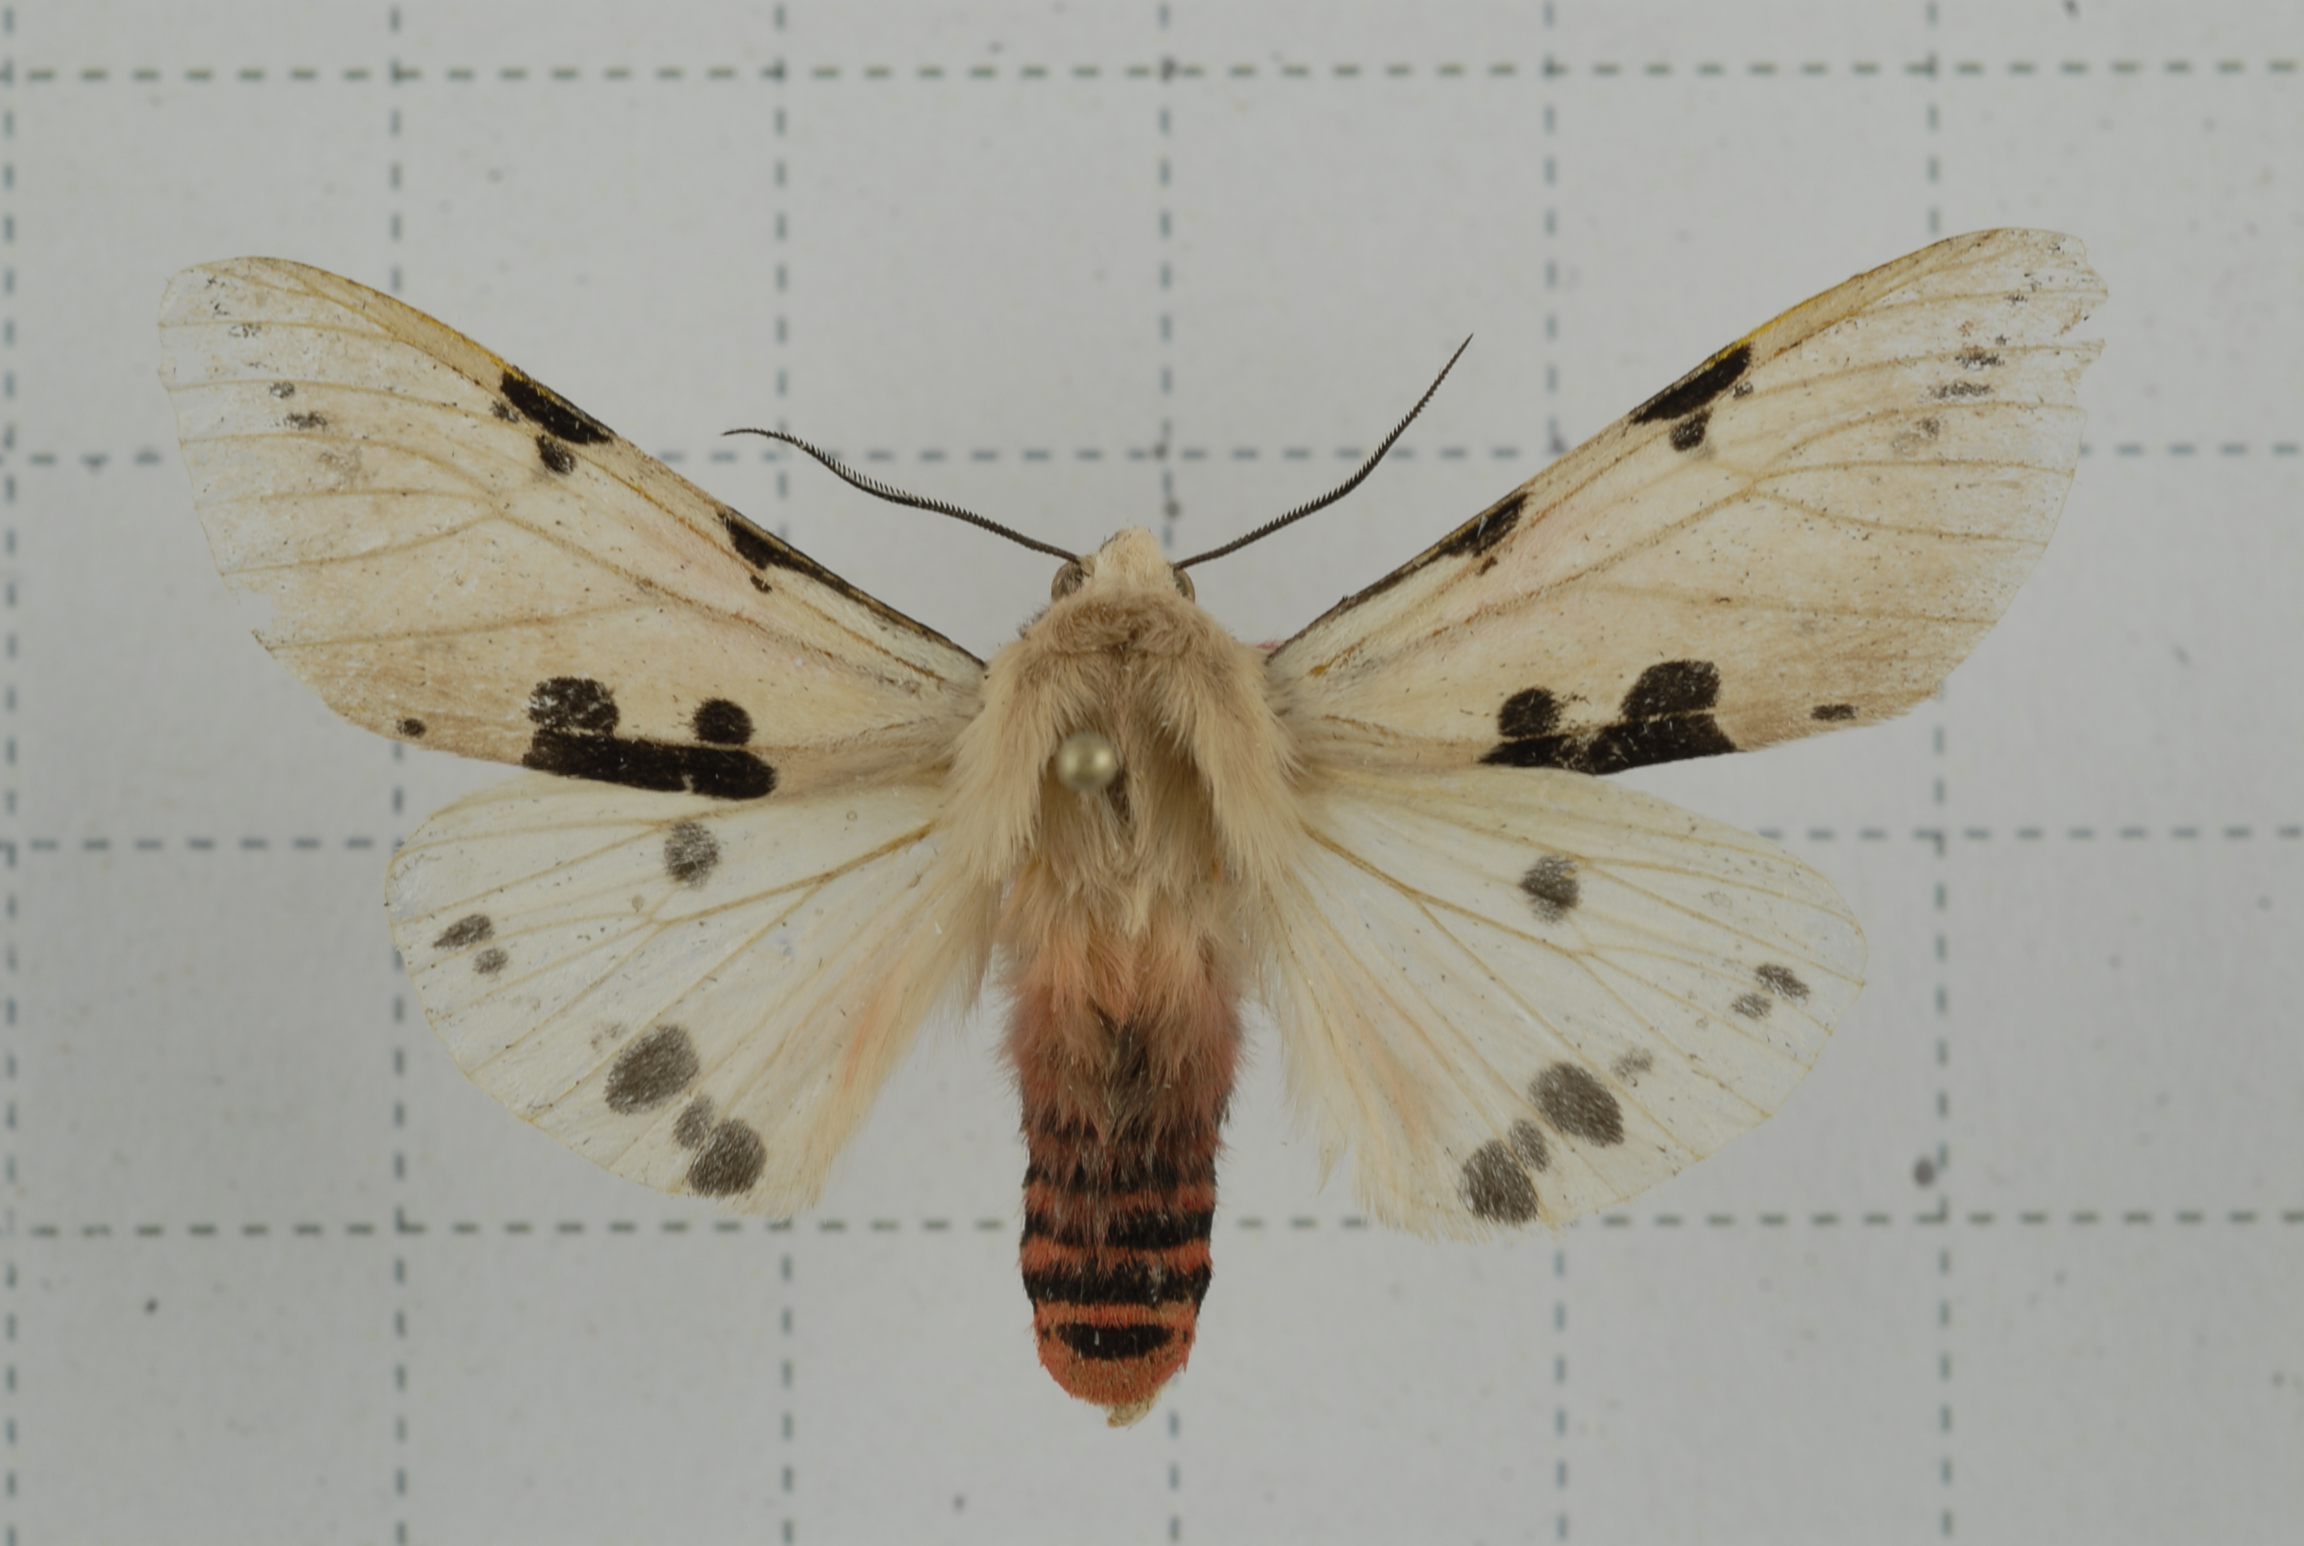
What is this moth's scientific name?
Spilarctia clava
